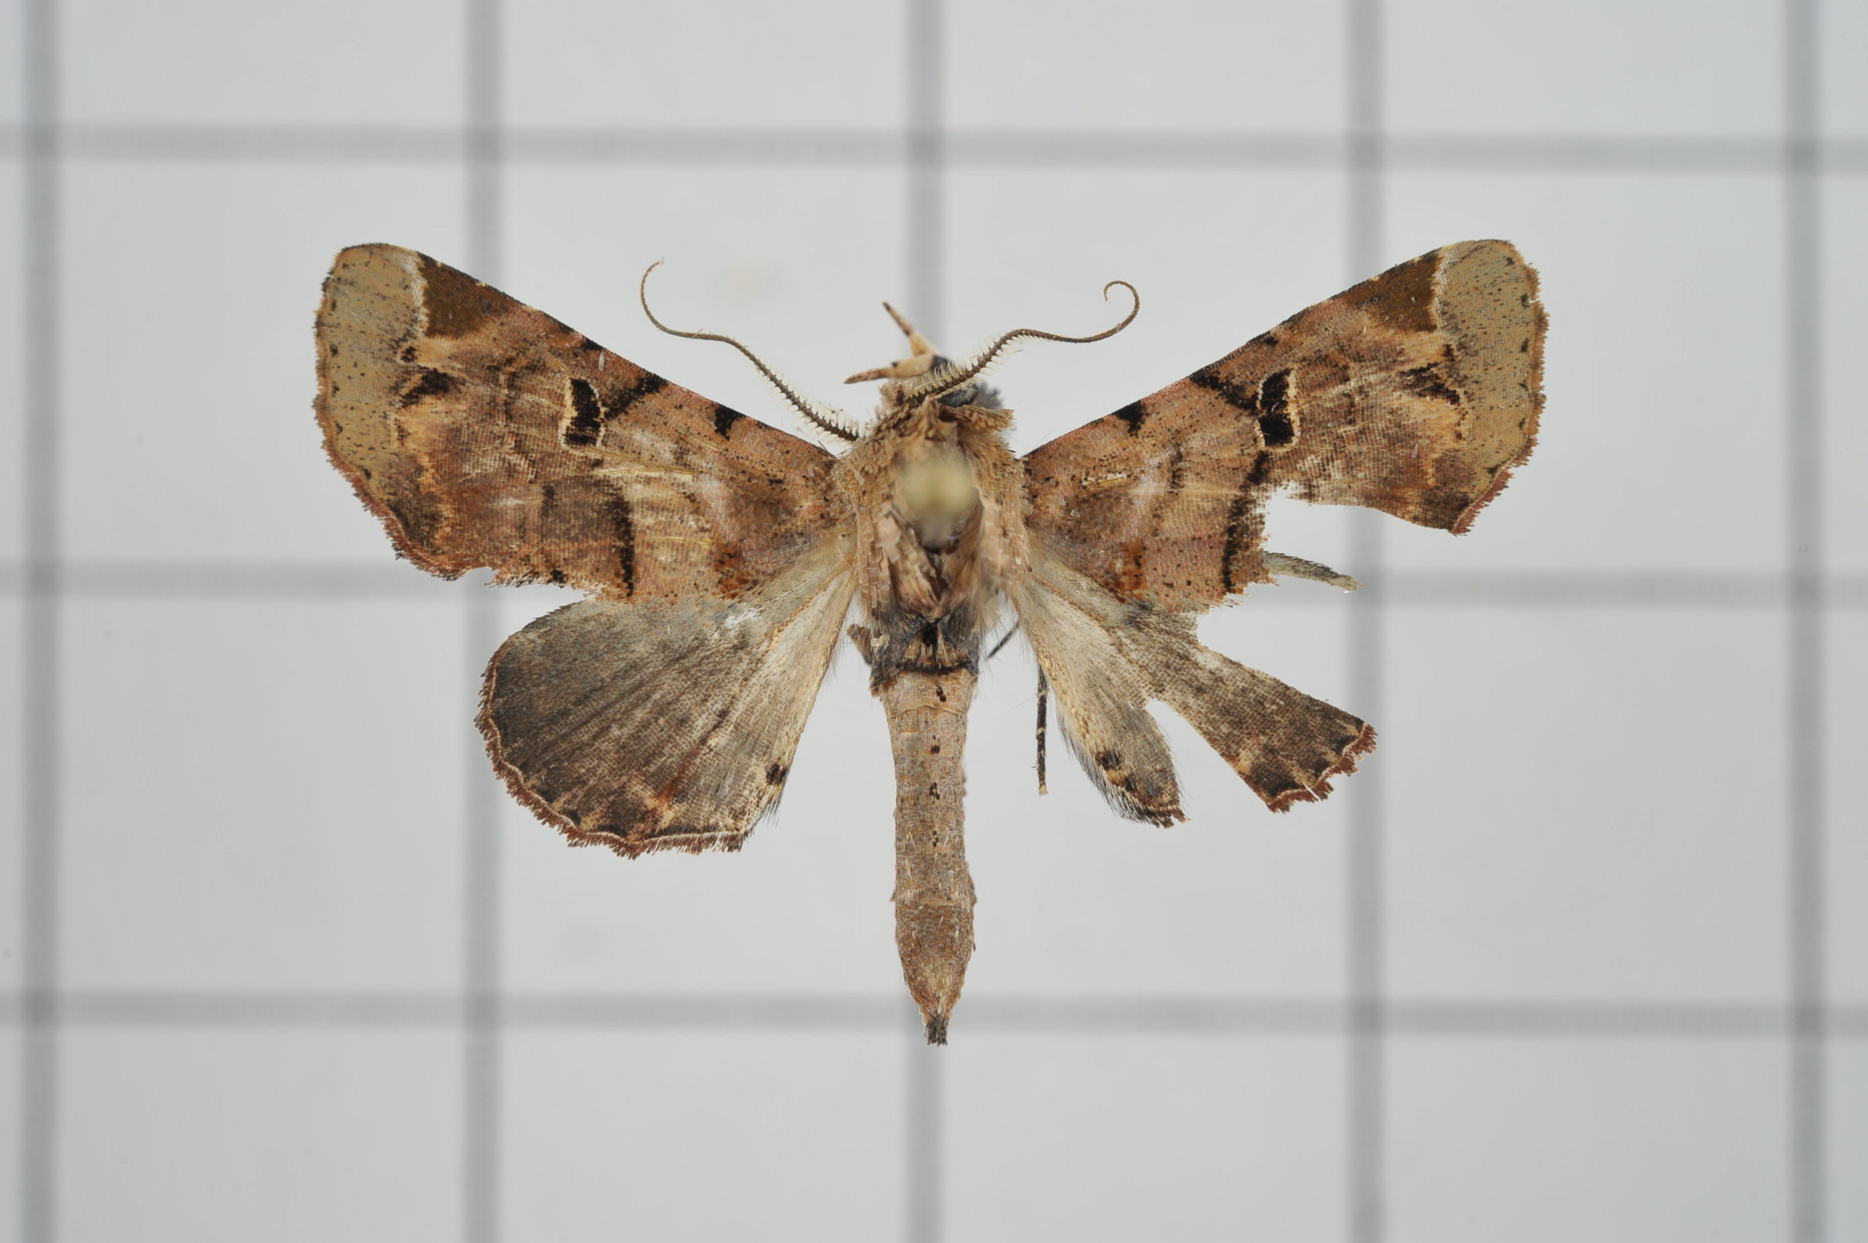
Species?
Atacira affinis
